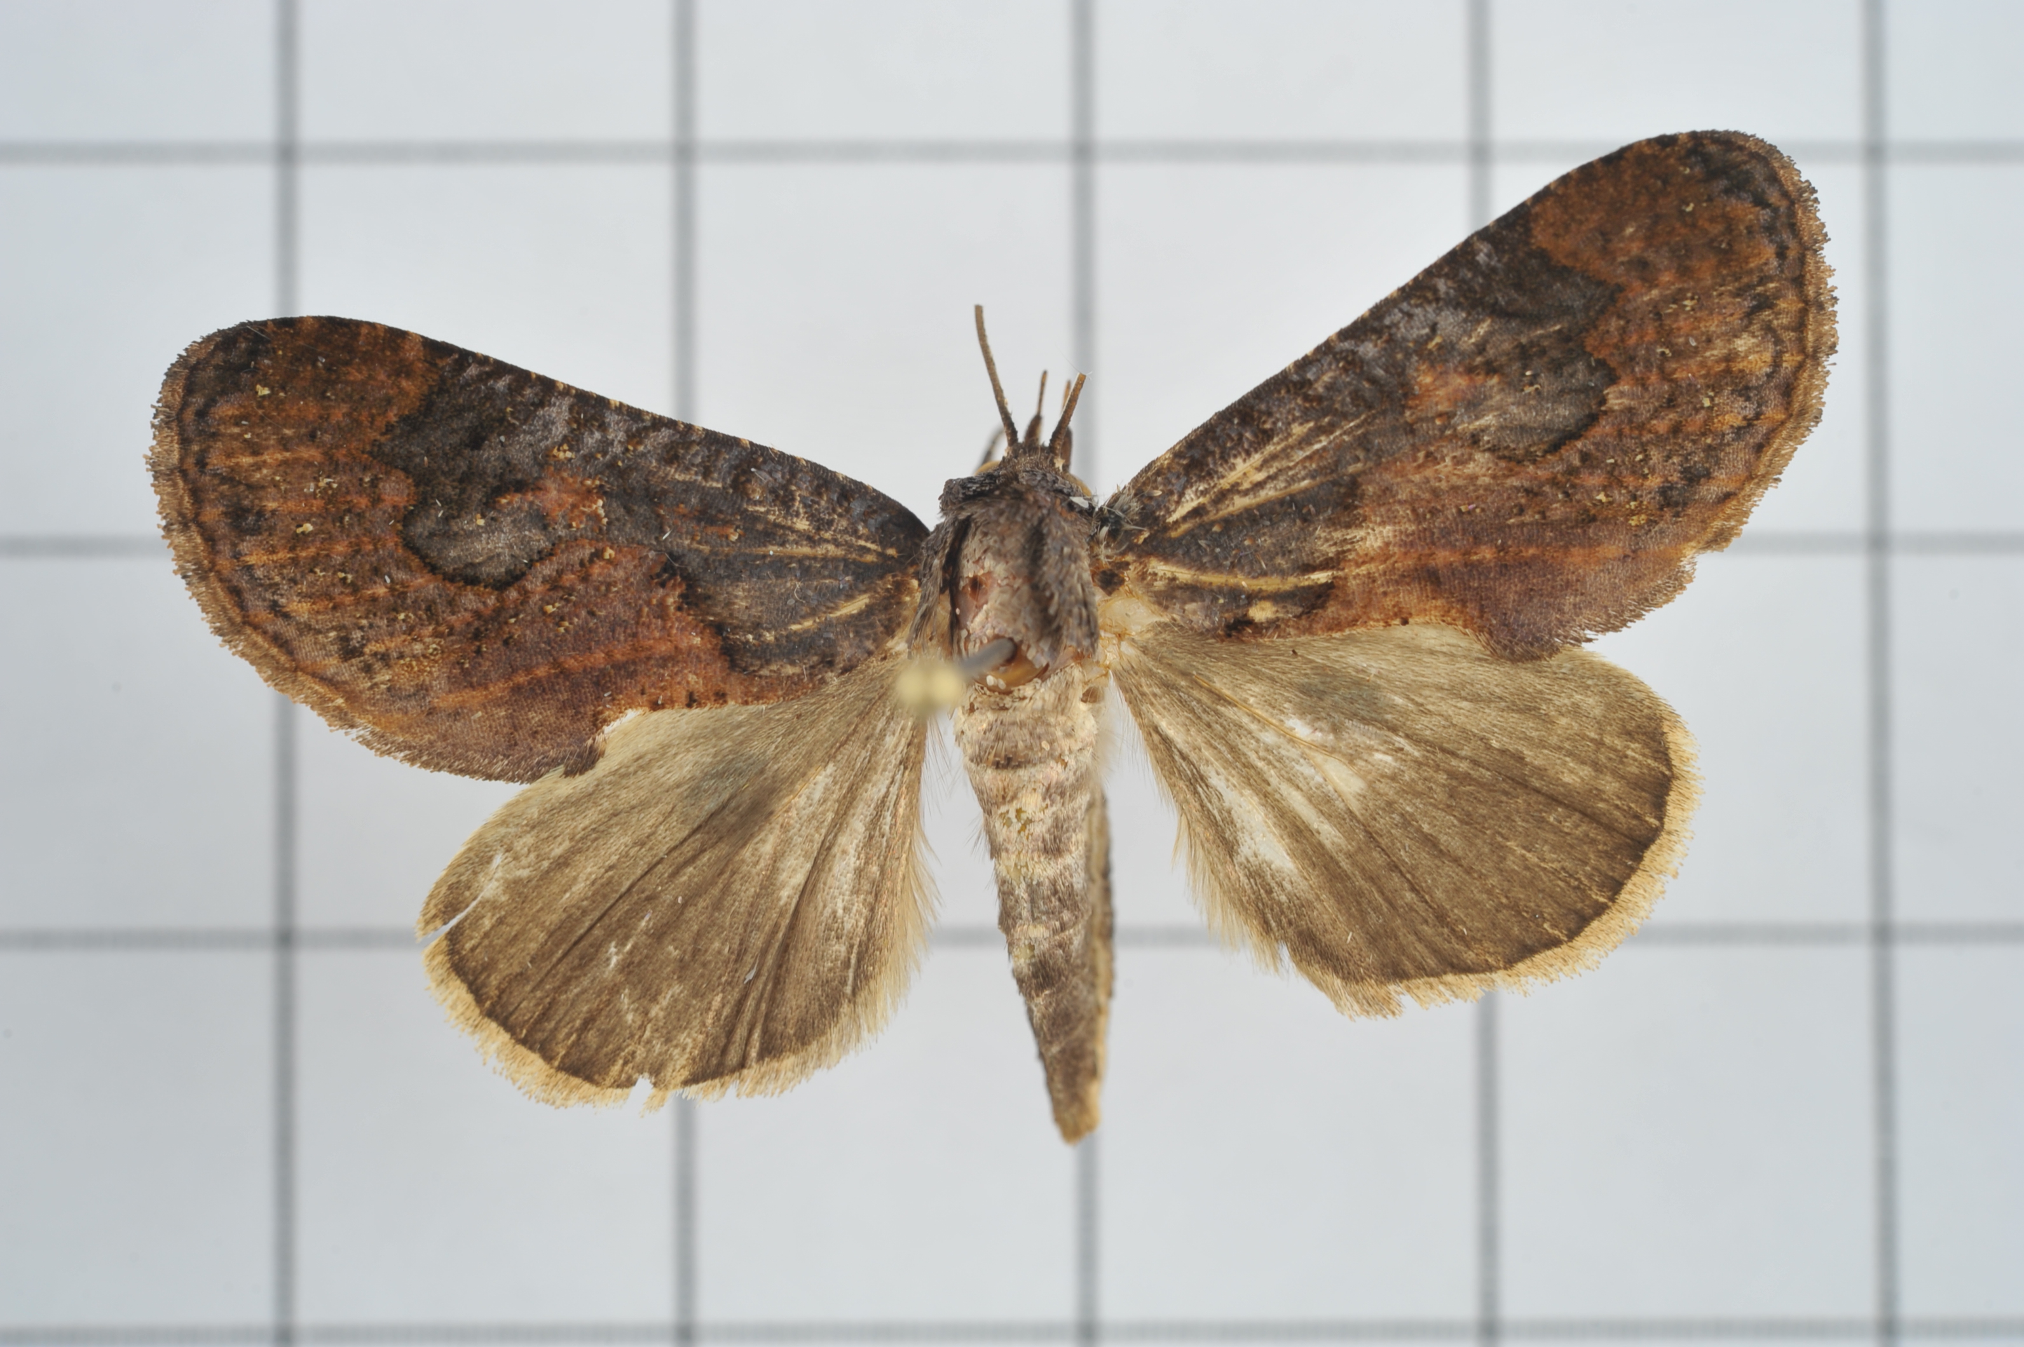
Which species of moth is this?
Batracharta divisa
